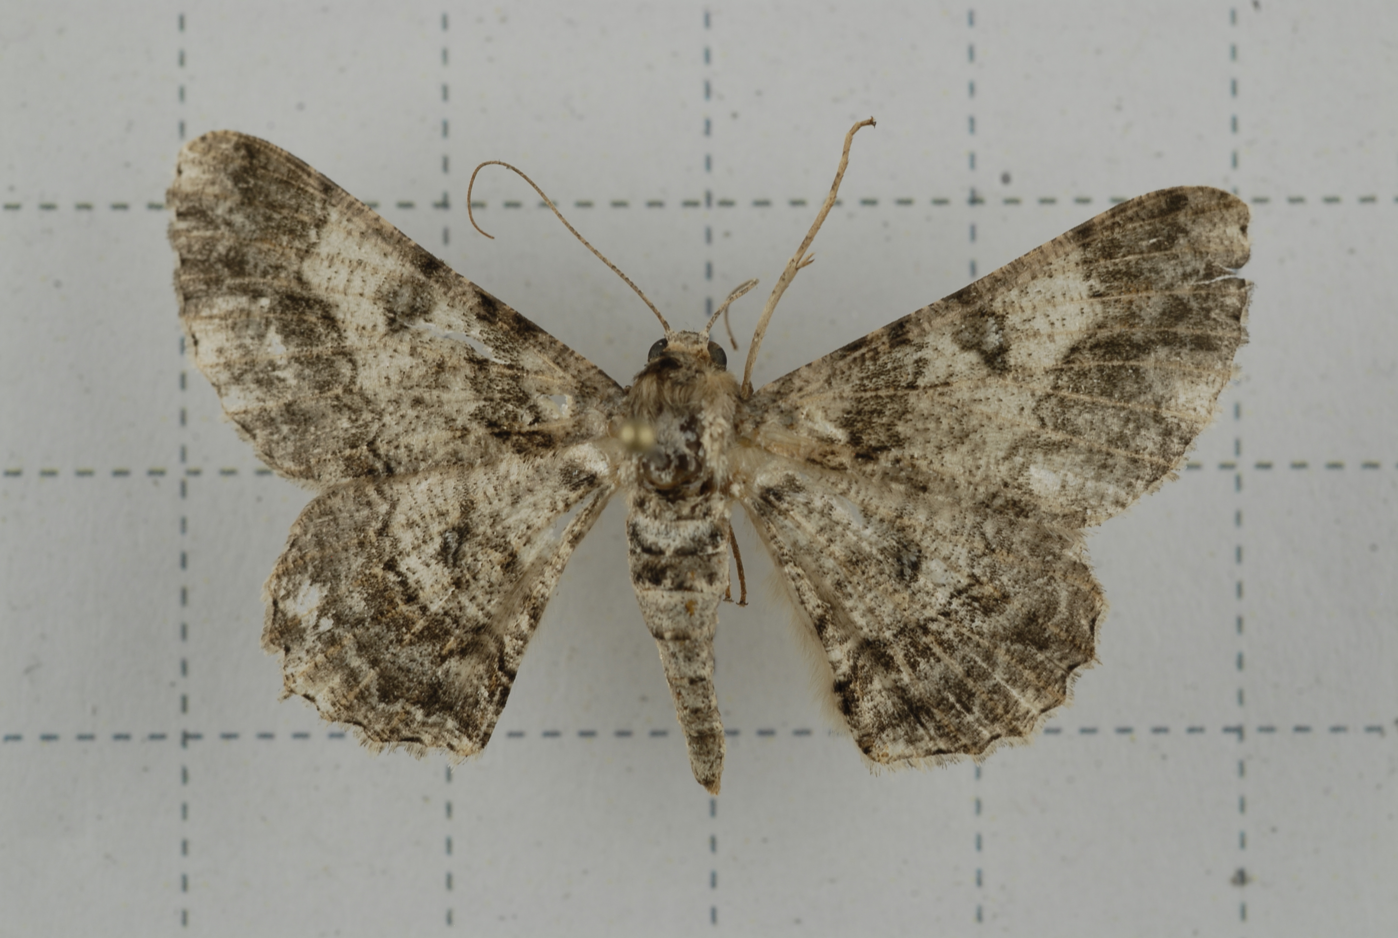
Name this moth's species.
Cleora alienaria
